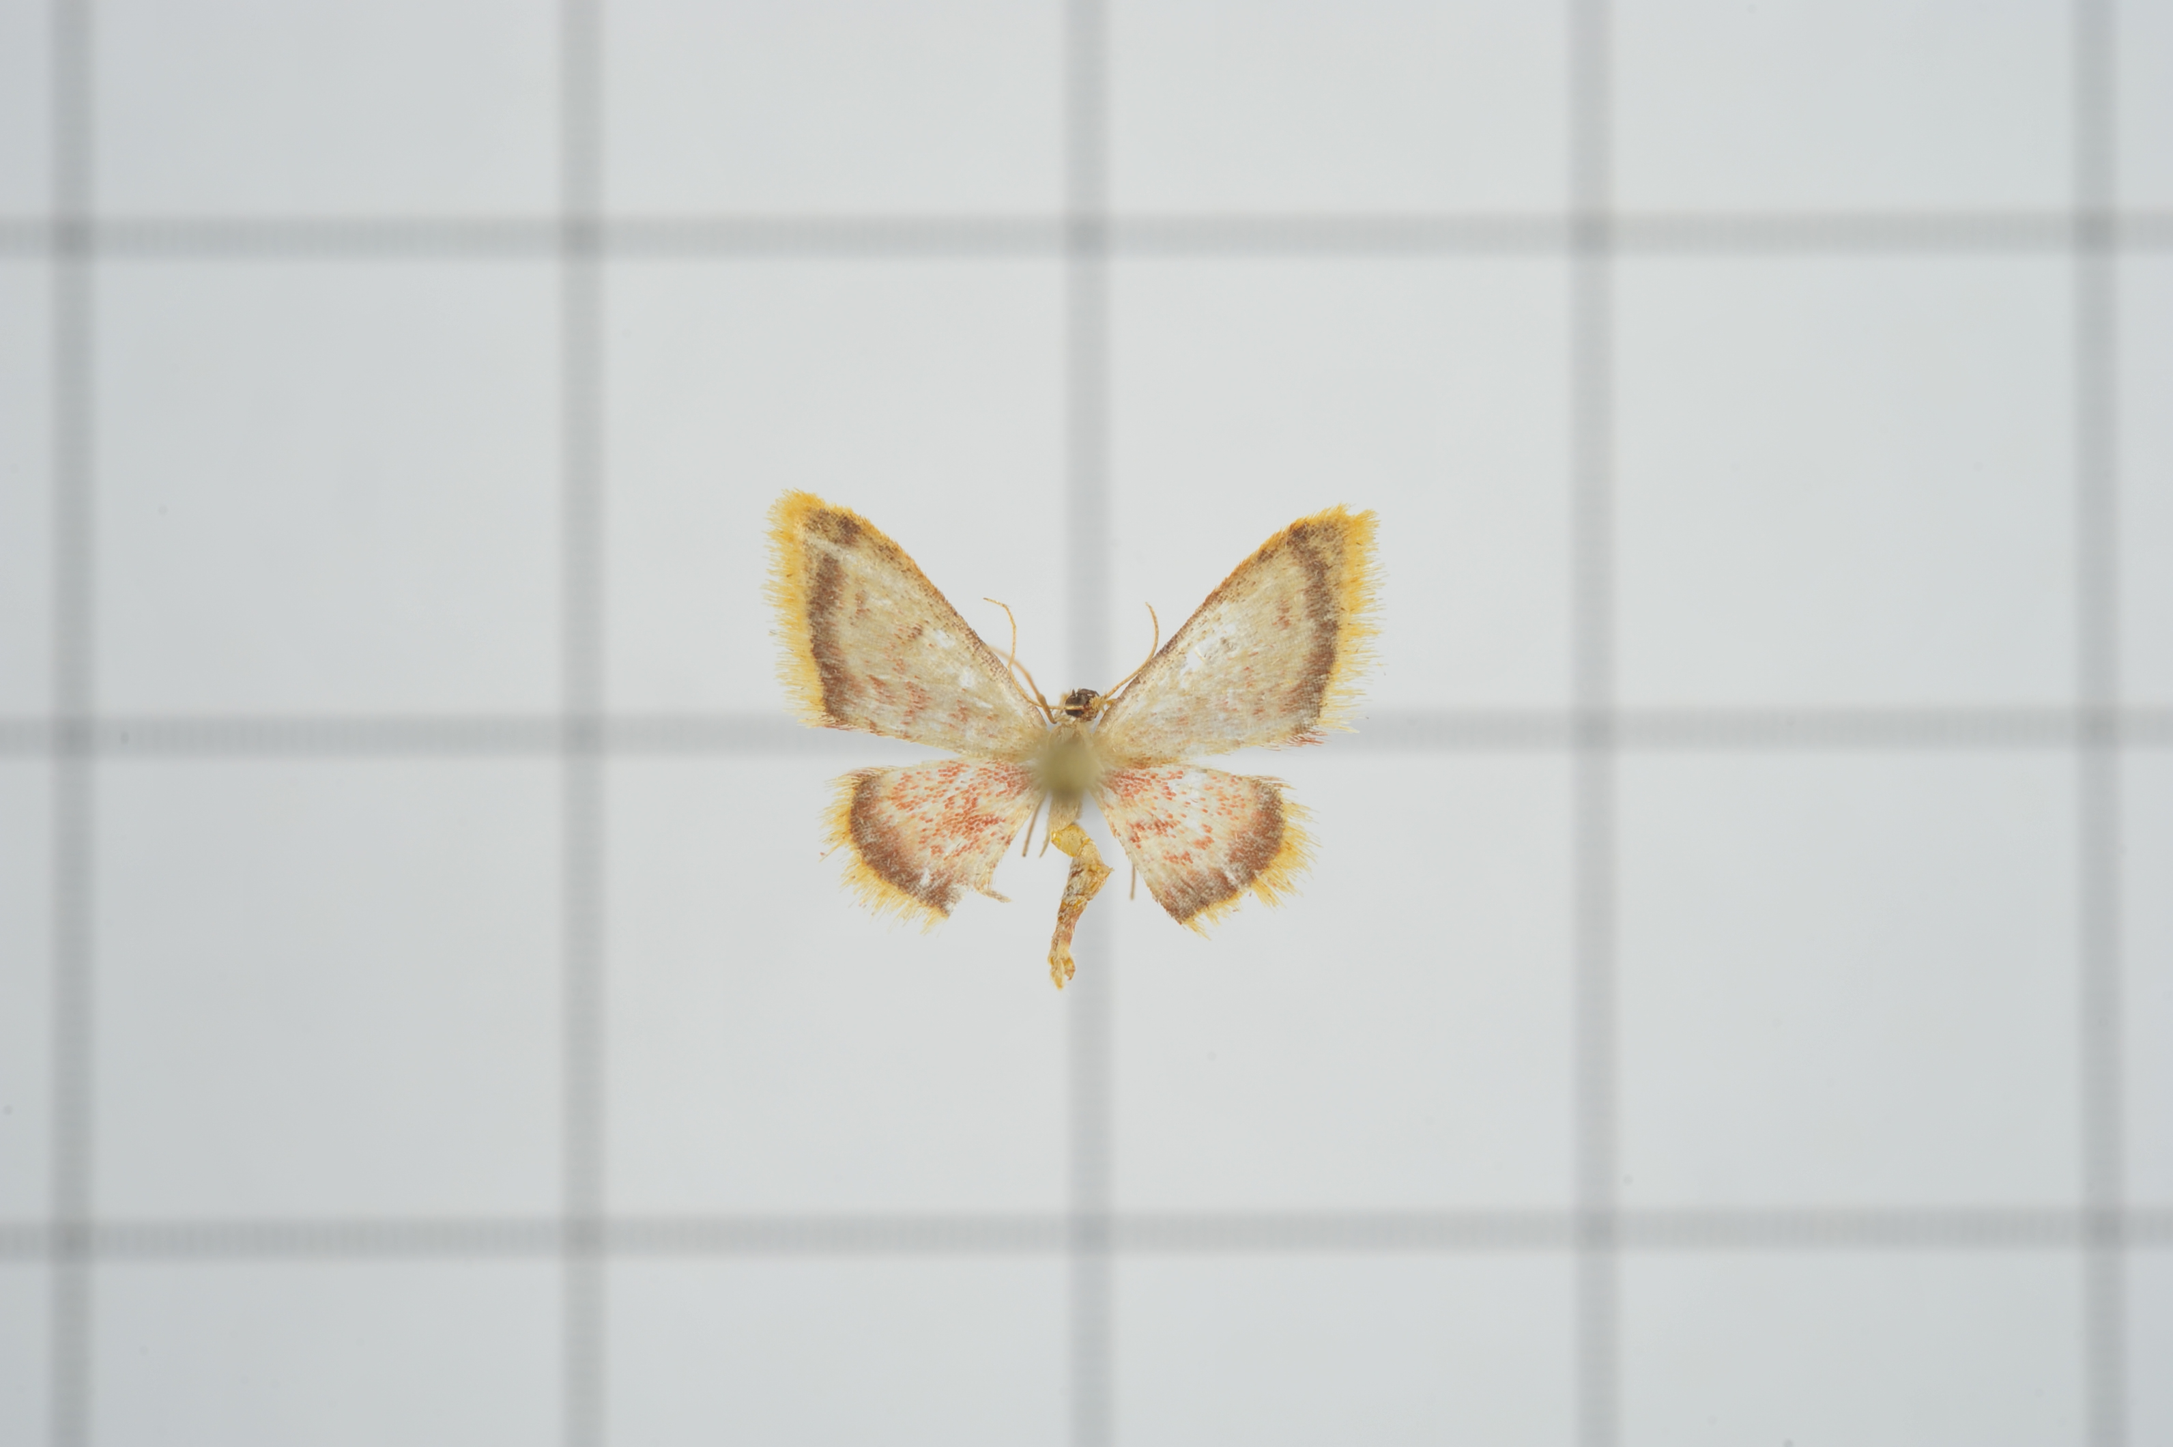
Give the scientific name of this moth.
Idaea sinicata
